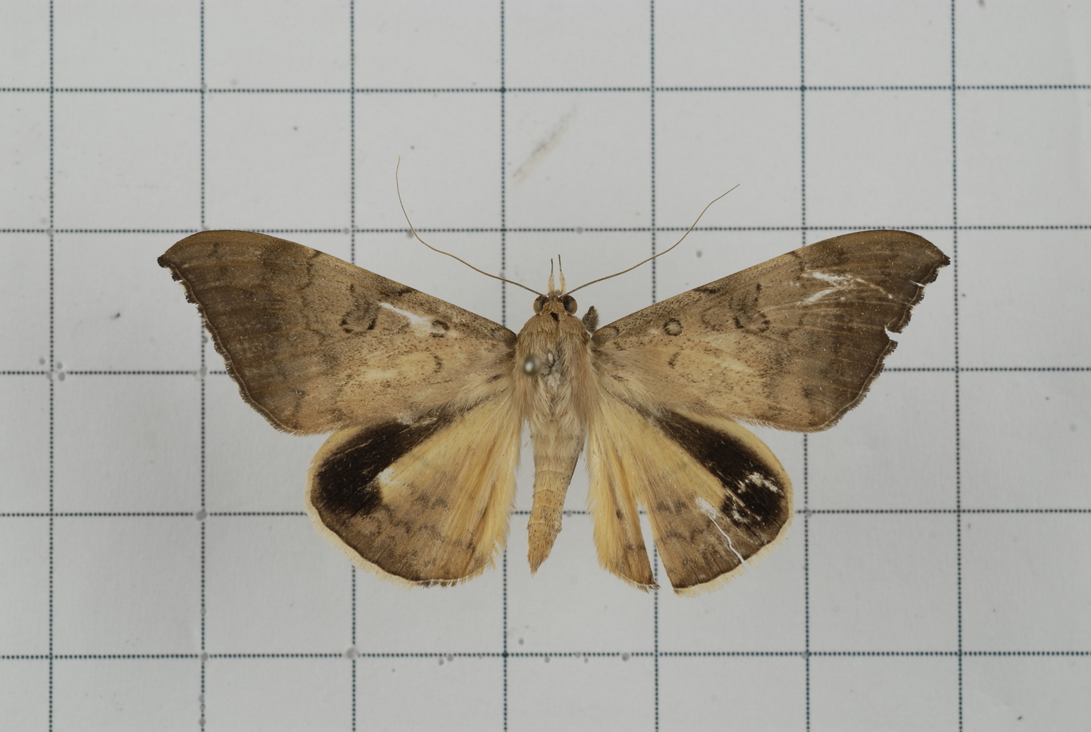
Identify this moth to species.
Oxyodes scrobiculata
